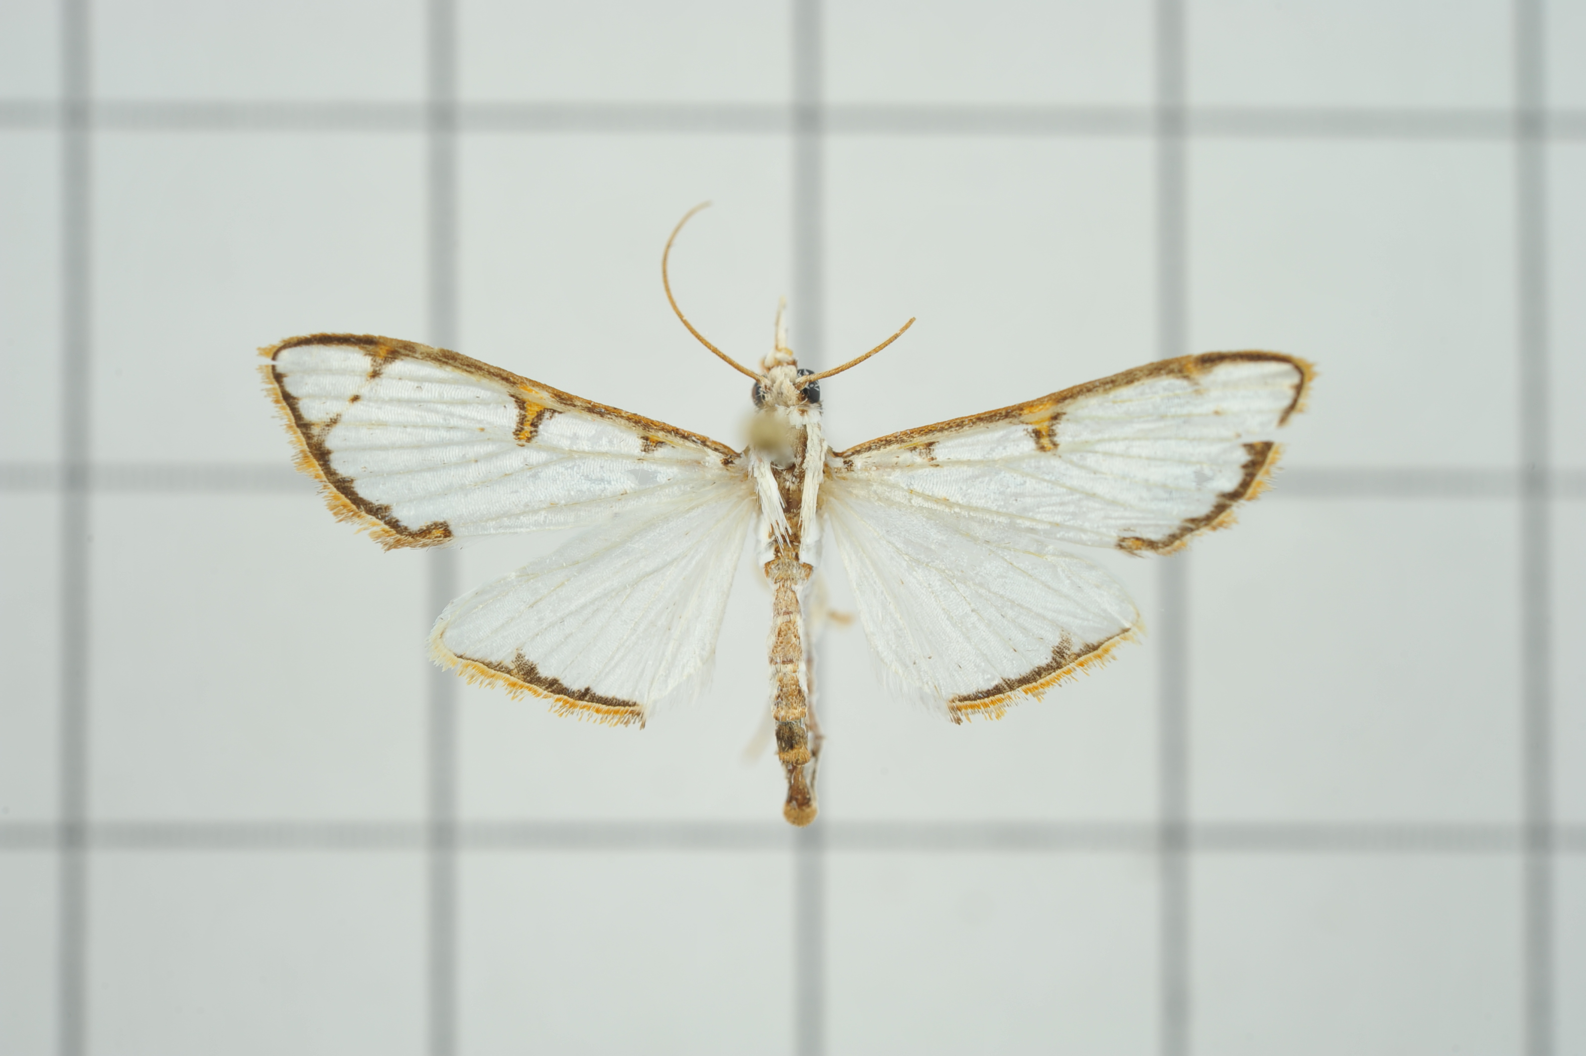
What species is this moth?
Cirrhochrista brizoalis
